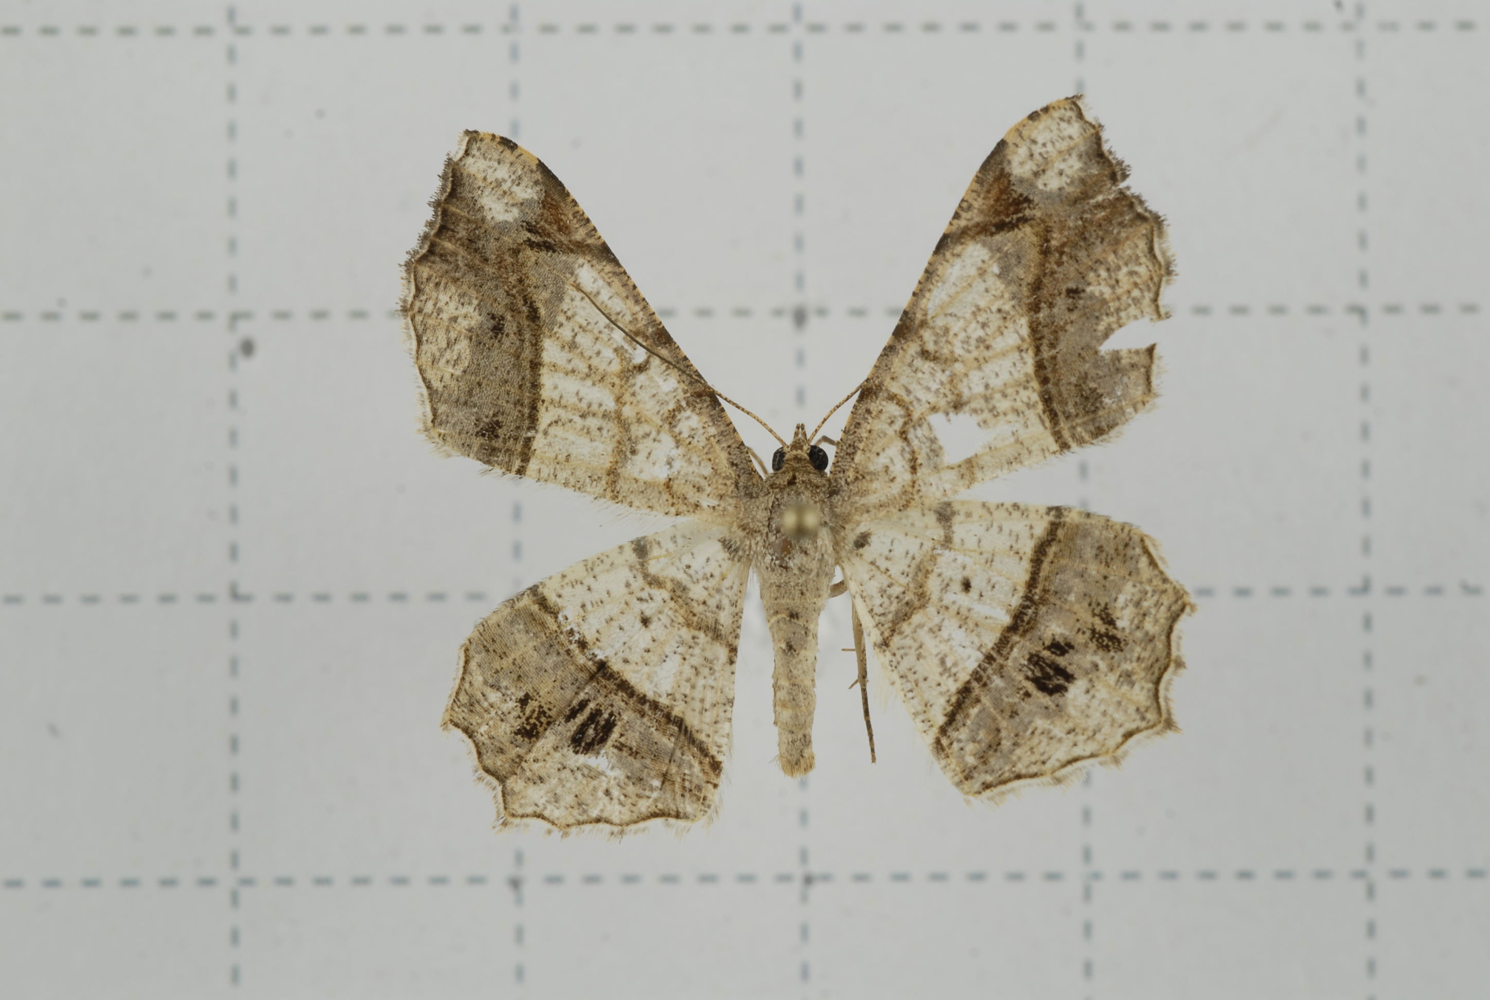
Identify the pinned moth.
Chiasmia intermediaria
